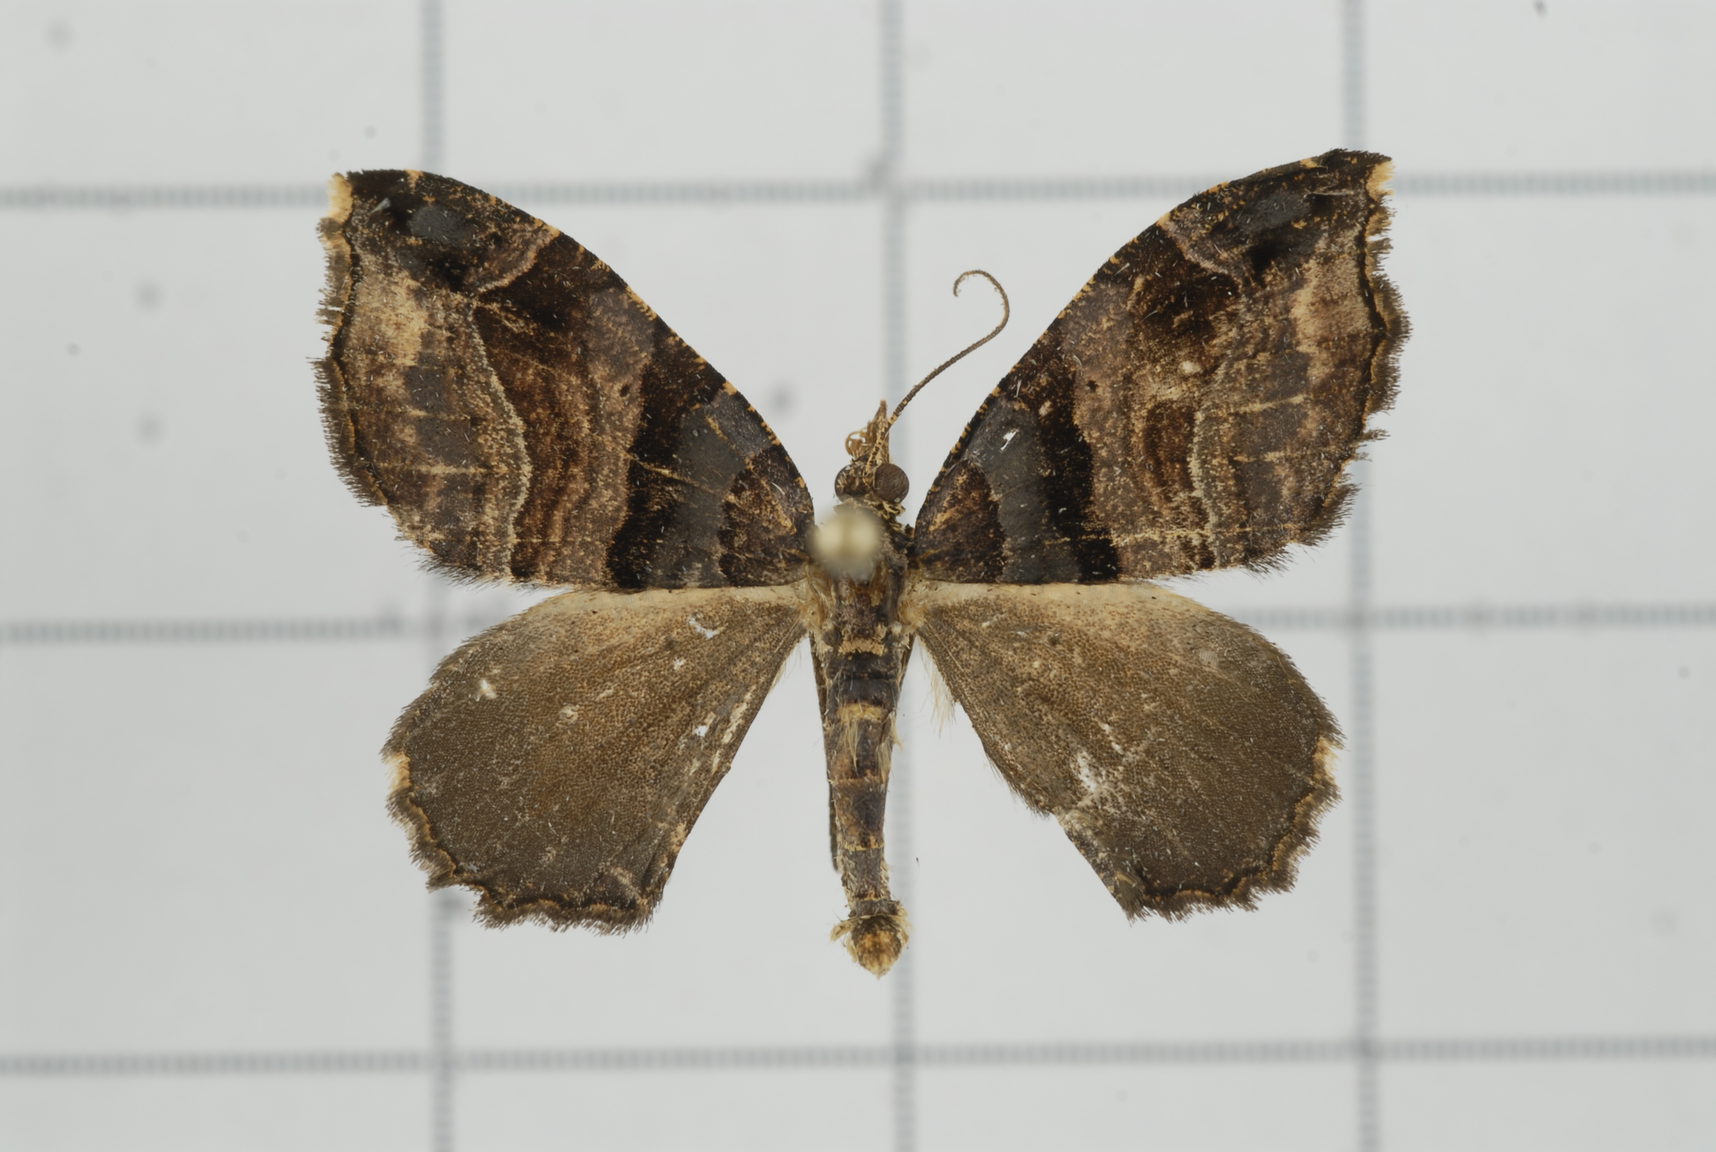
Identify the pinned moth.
Gonanticlea aversa
